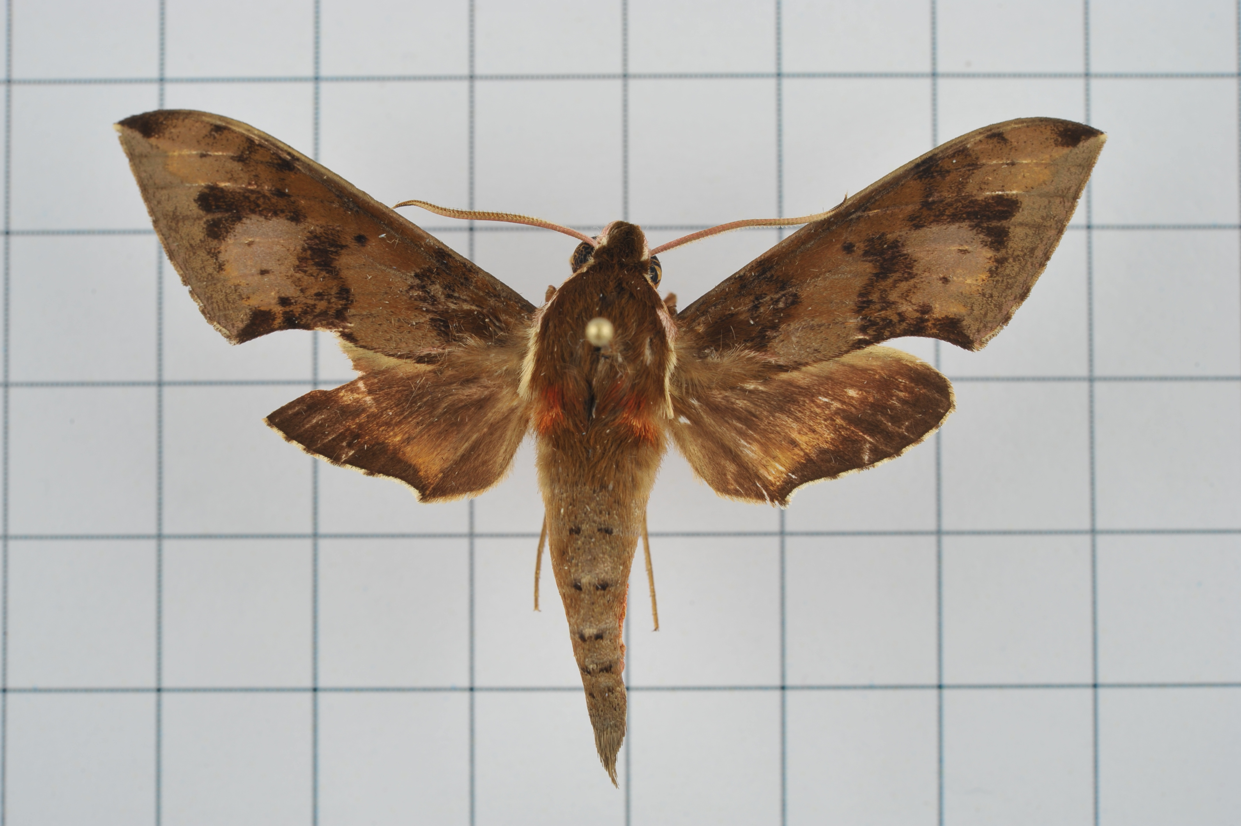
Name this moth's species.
Rhagastis binoculata
